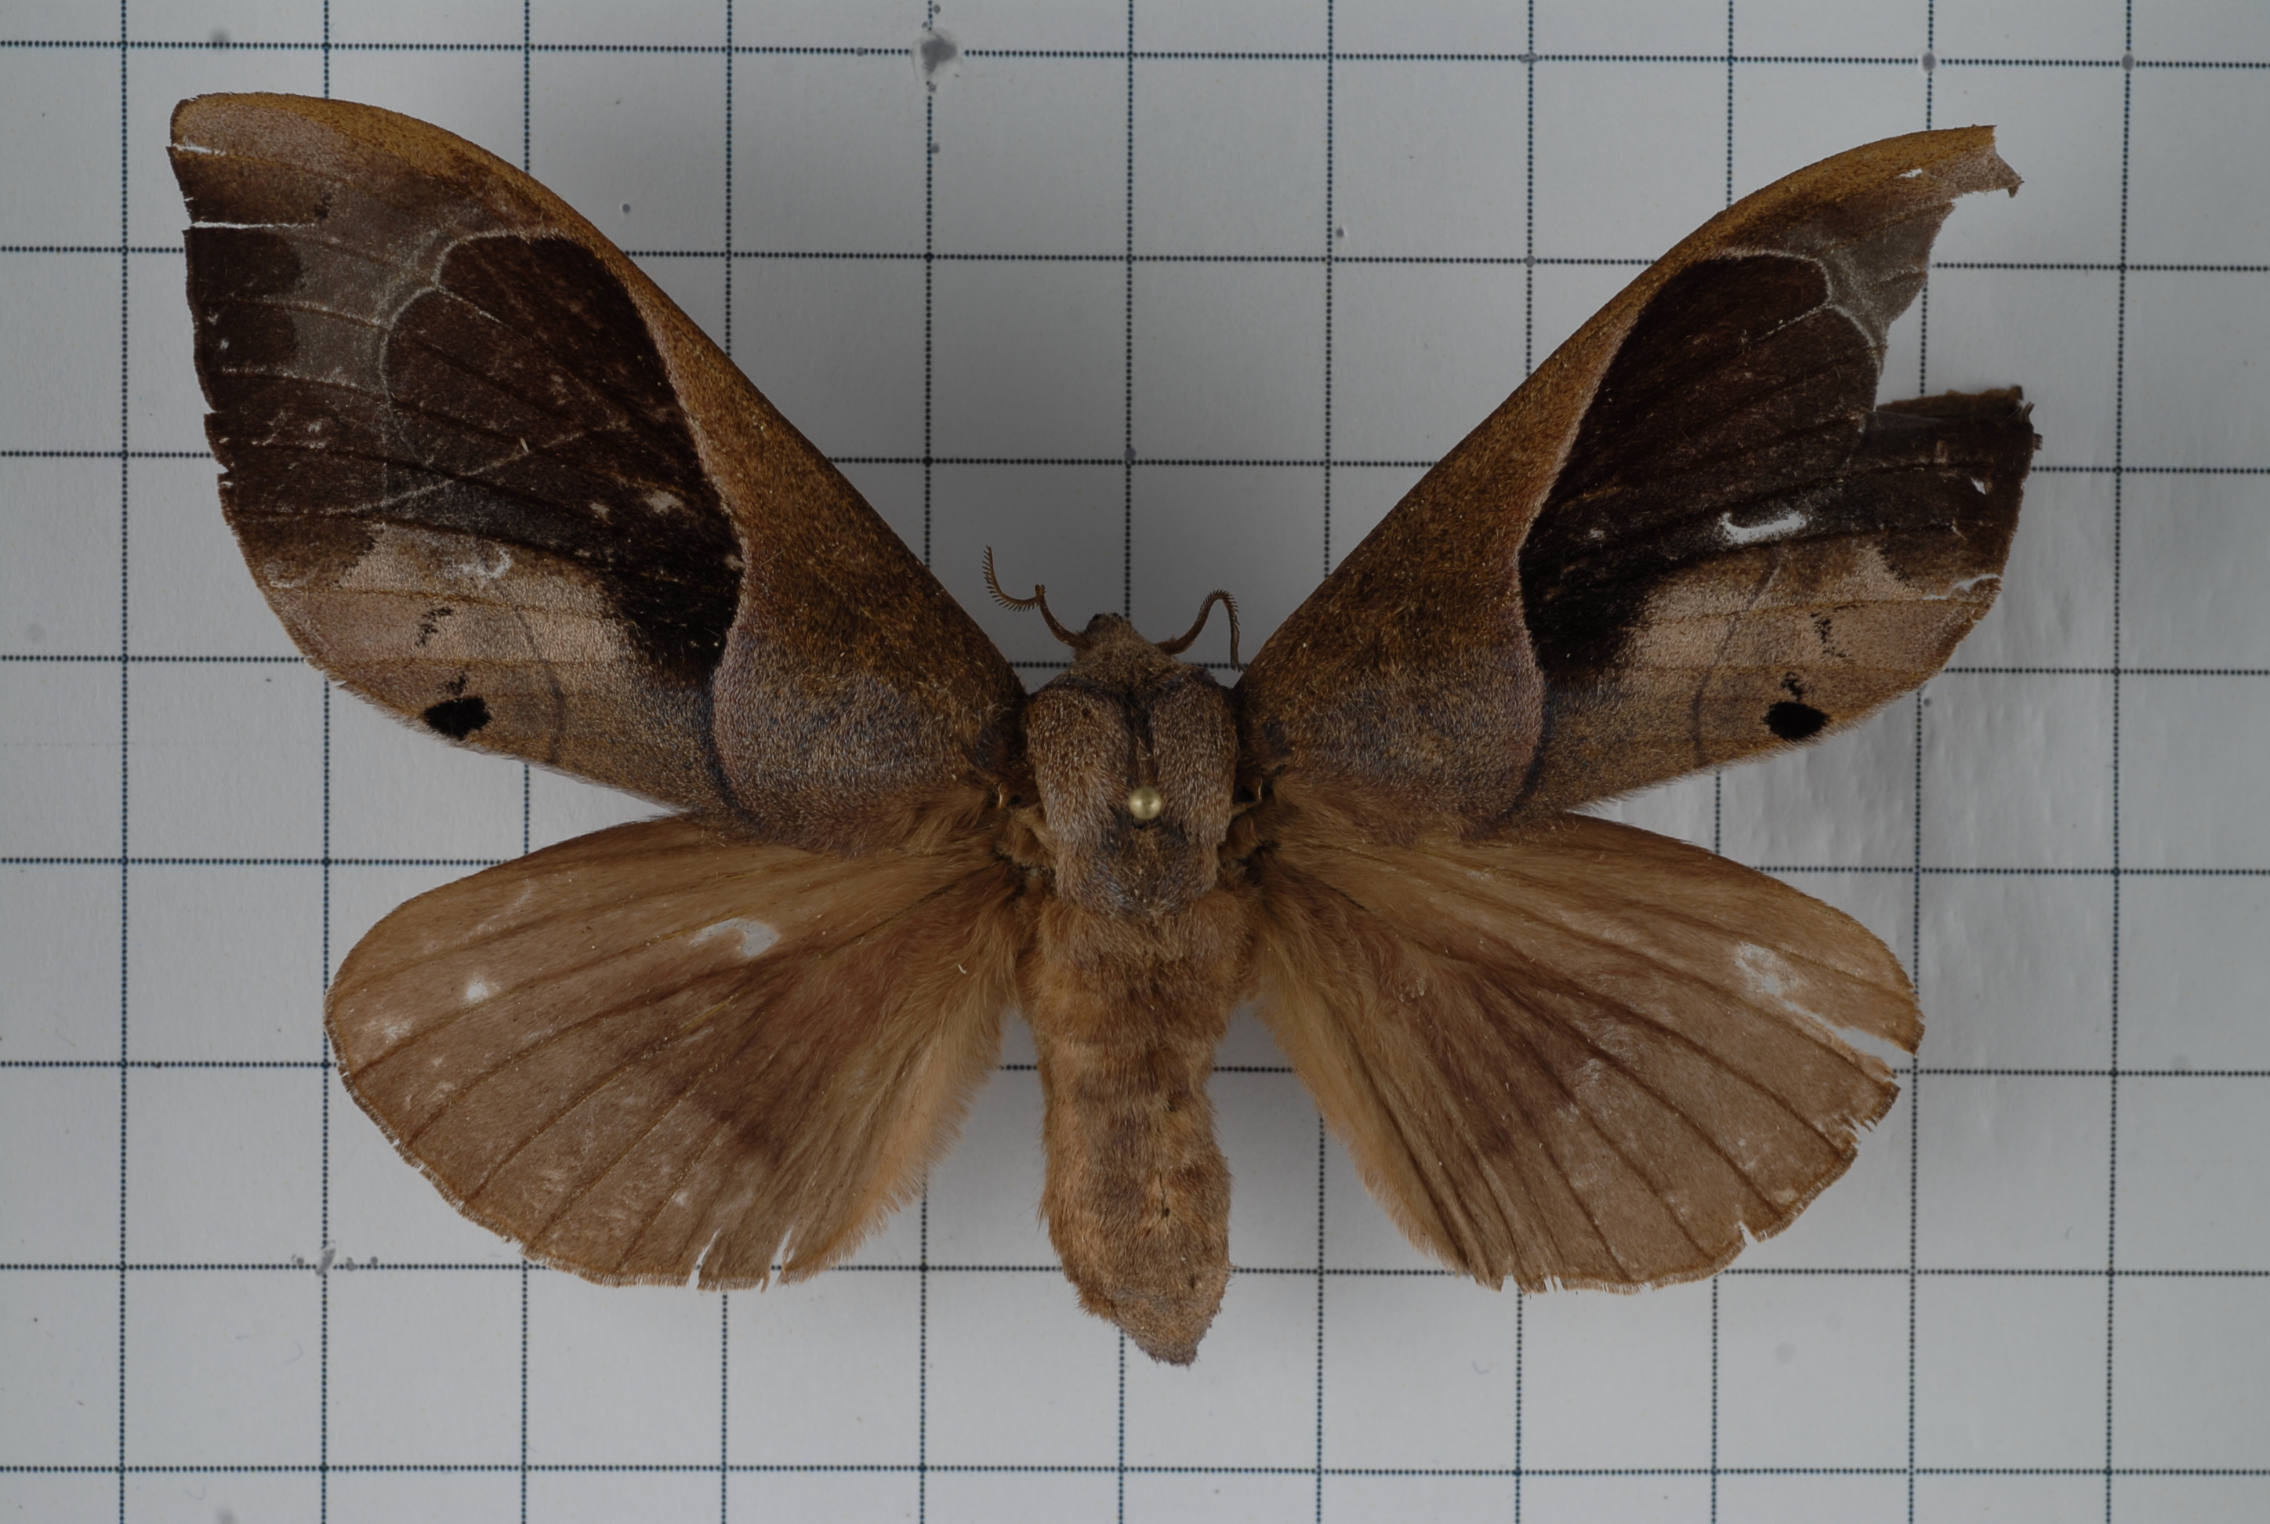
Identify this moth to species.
Paralebeda femorata mirabilis
